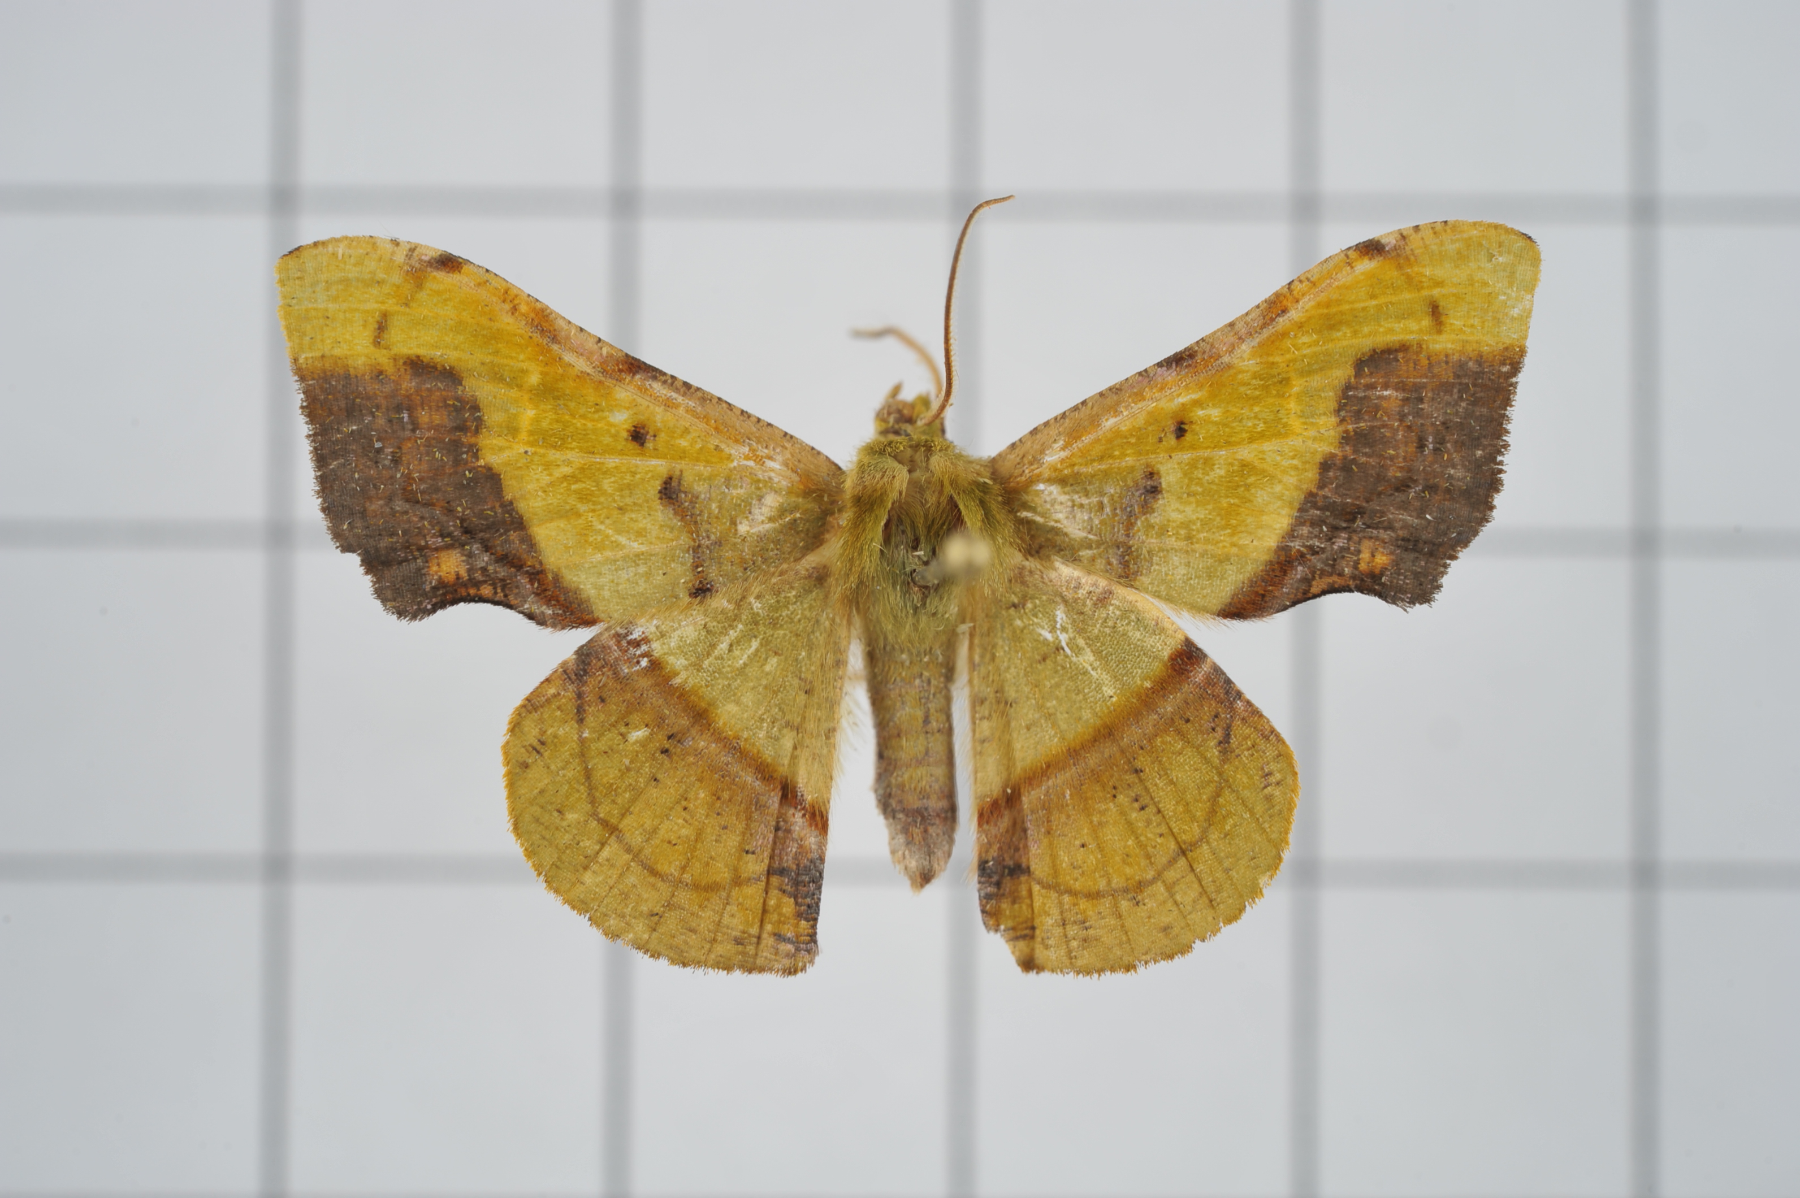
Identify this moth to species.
Fascellina plagiata
